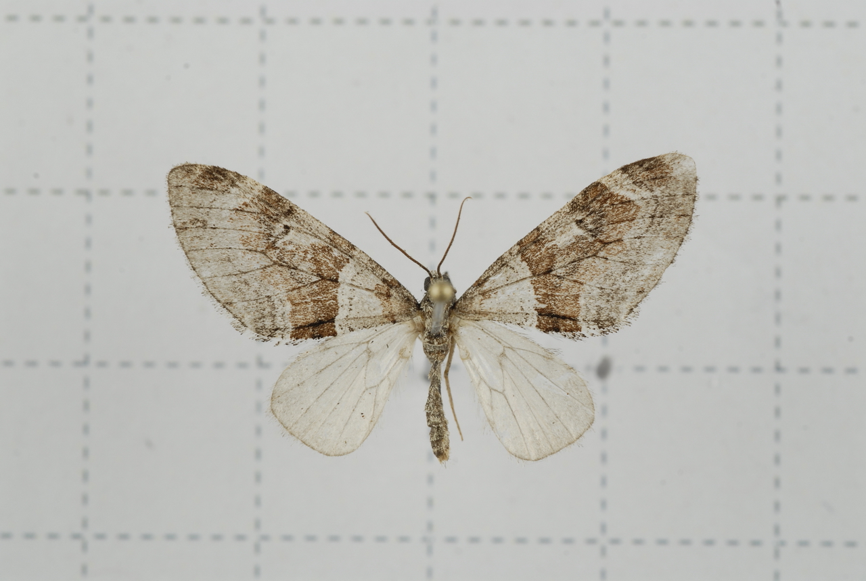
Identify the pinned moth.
Trichopteryx terranea
